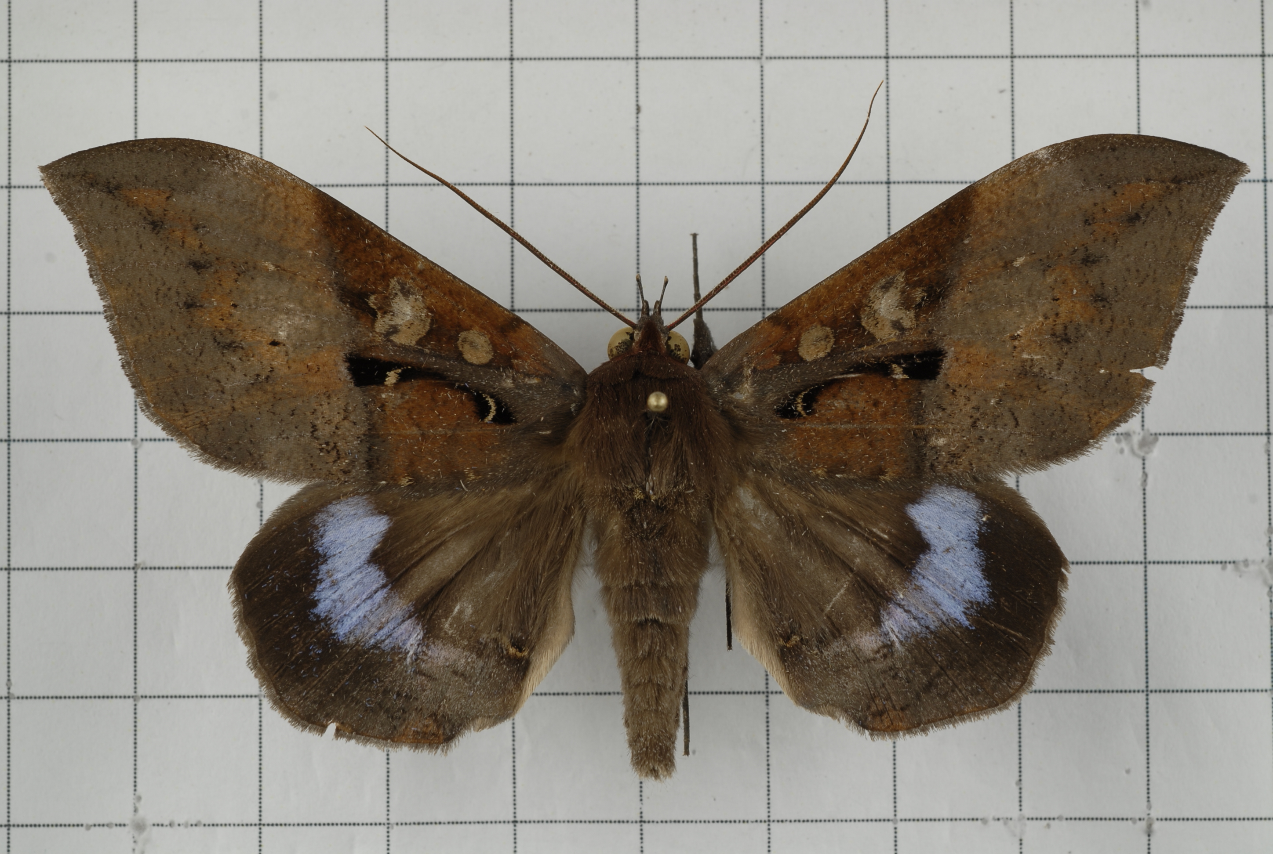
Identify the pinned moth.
Ischyja manlia manlia
